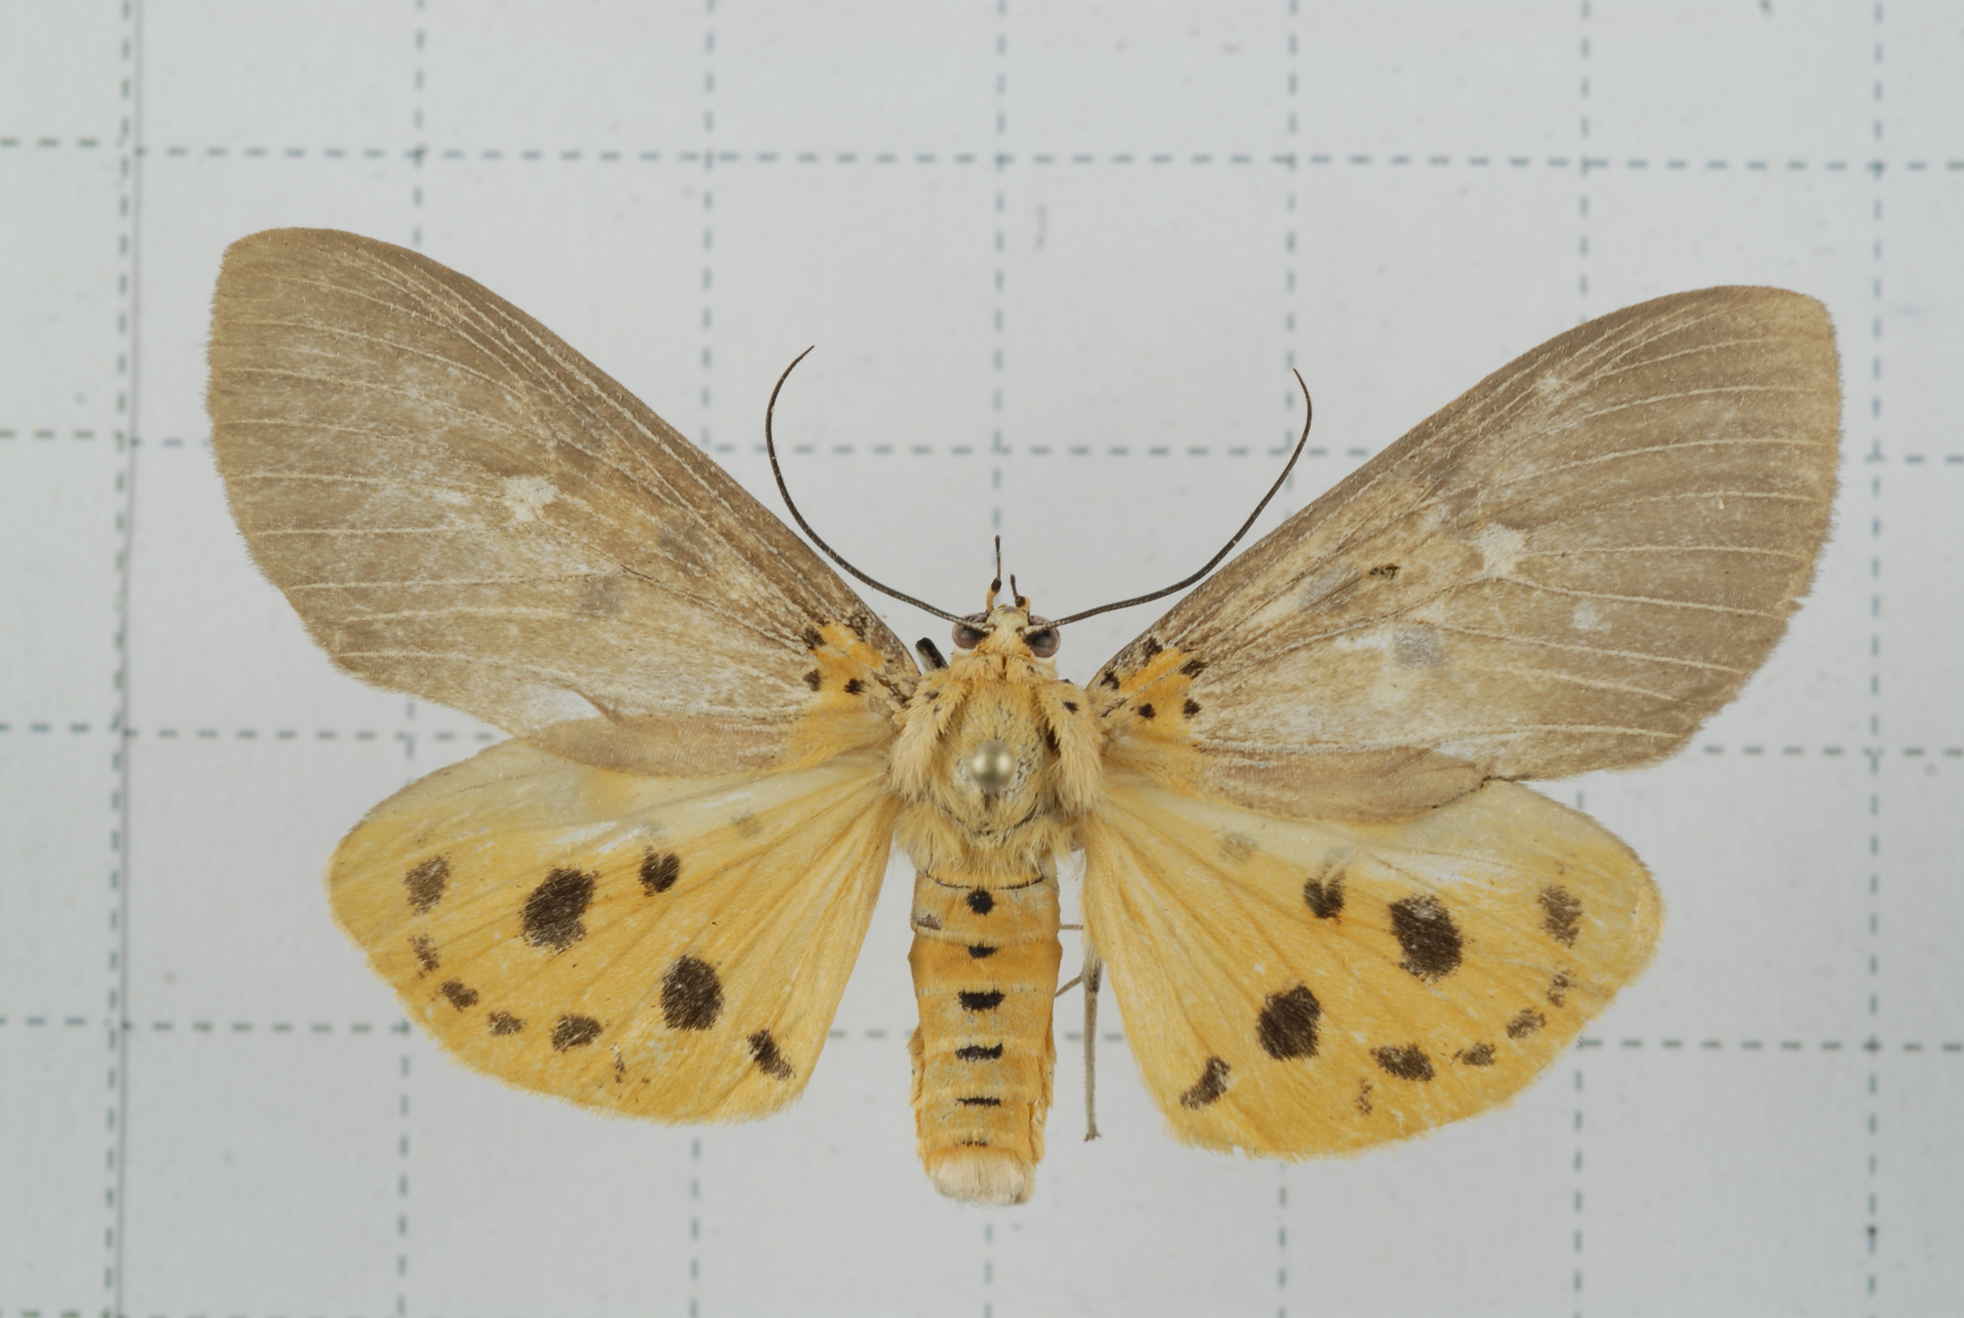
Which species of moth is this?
Asota caricae
